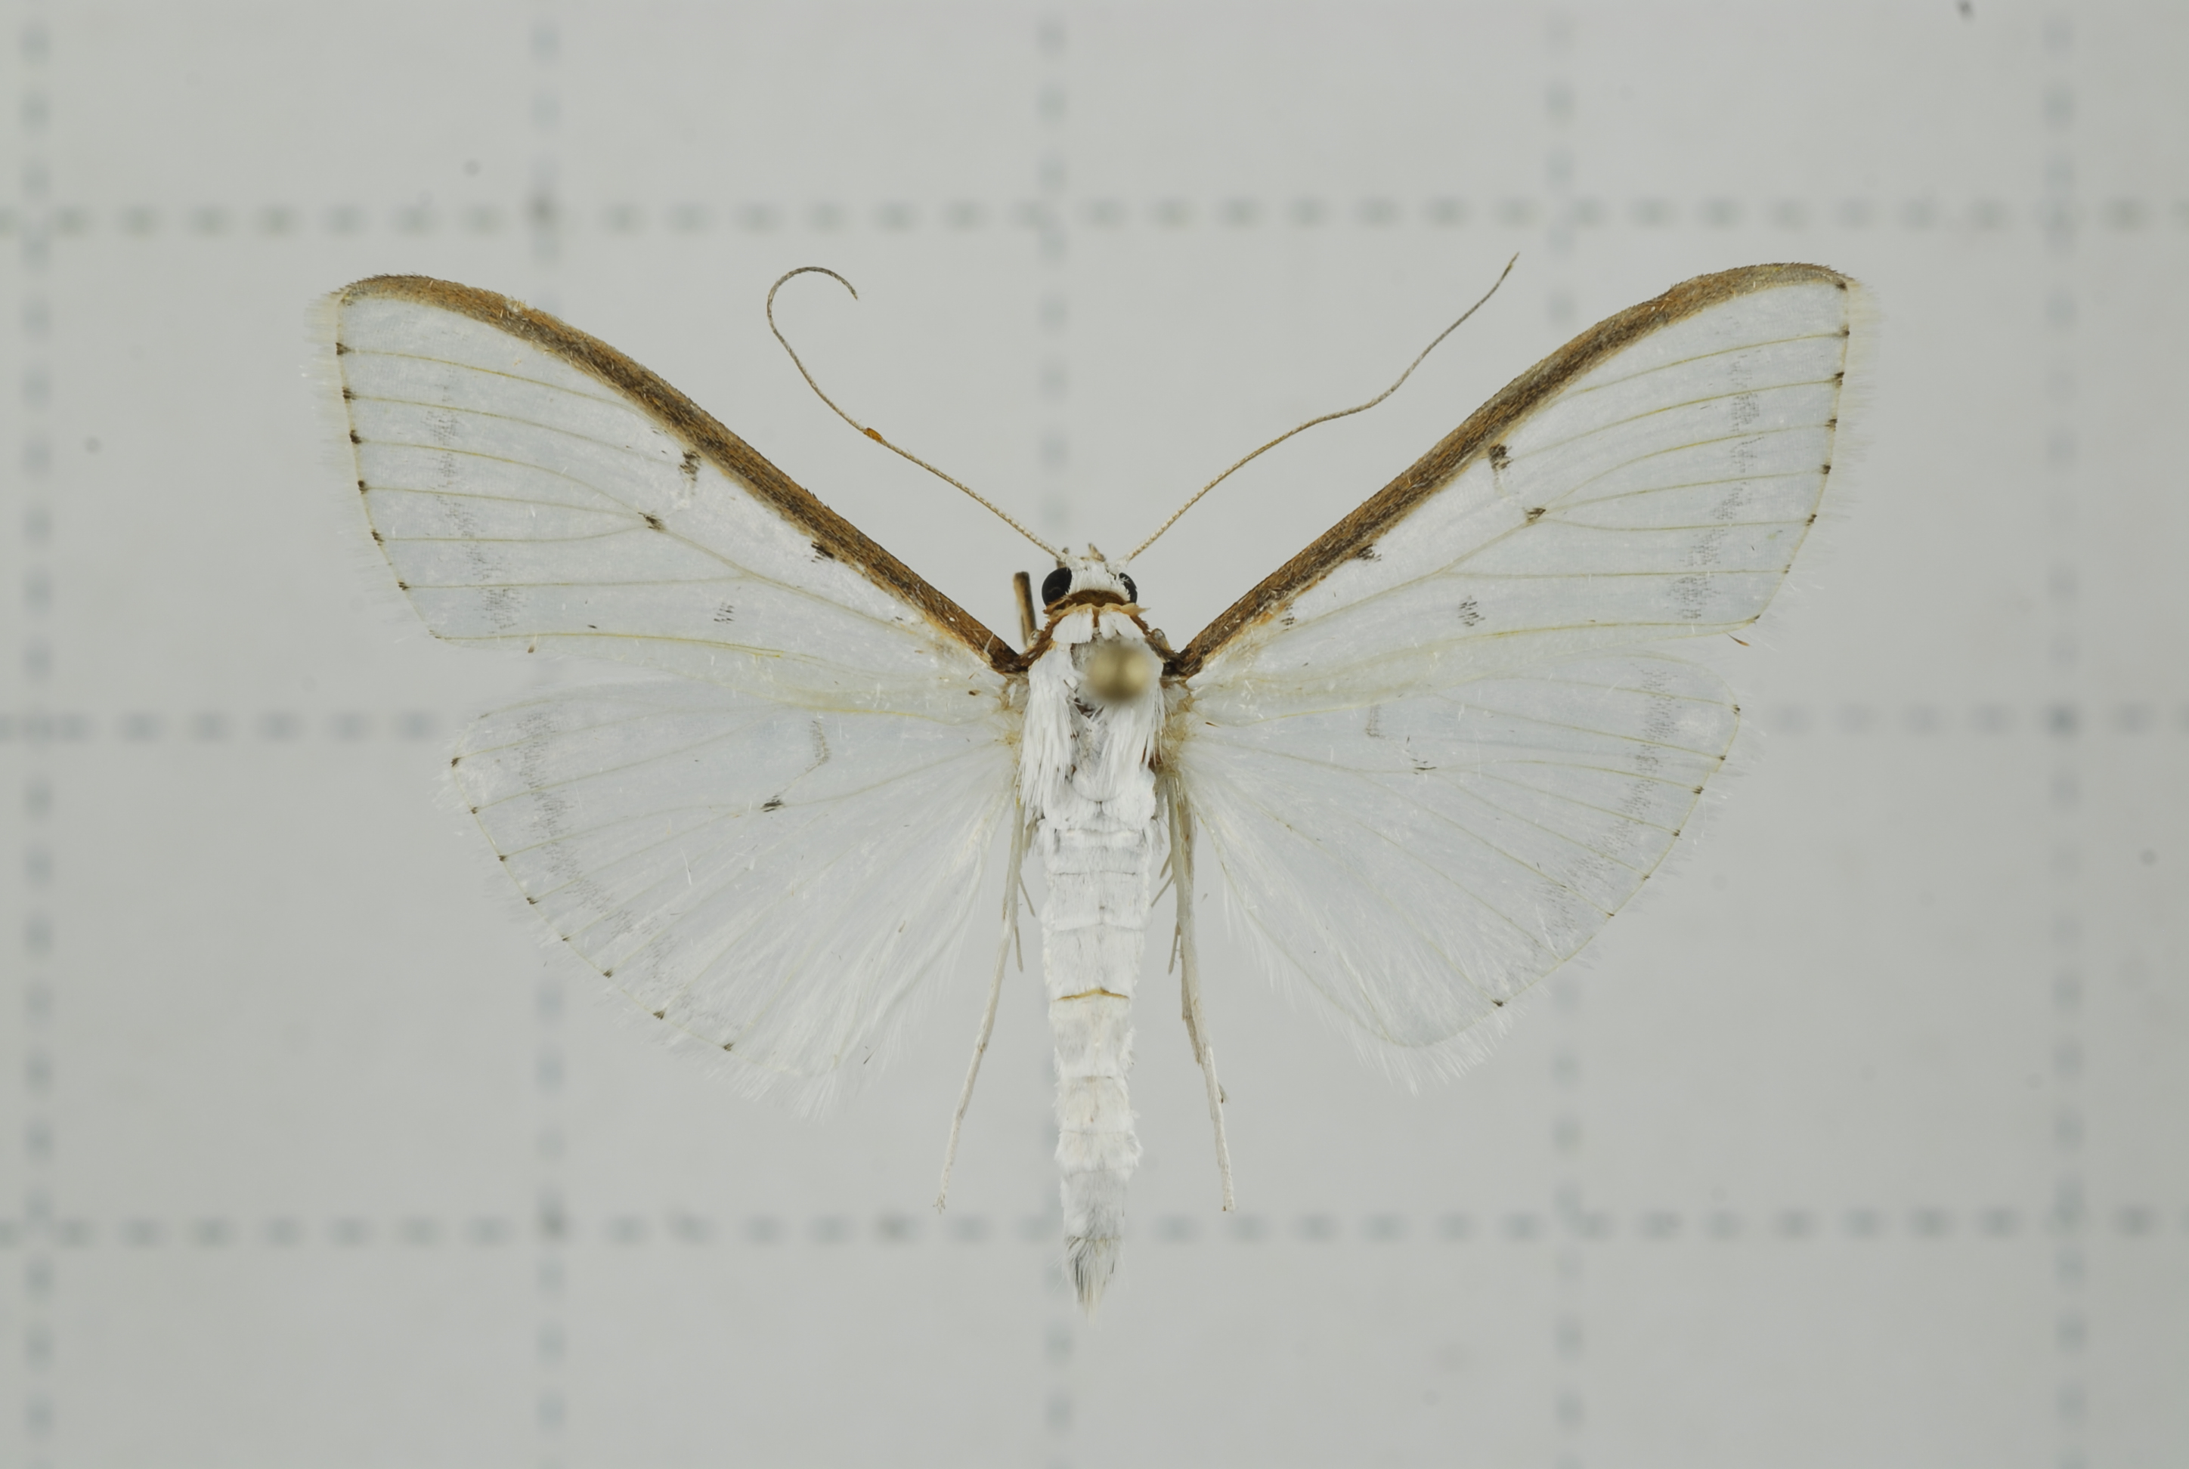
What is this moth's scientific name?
Palpita asiaticalis
